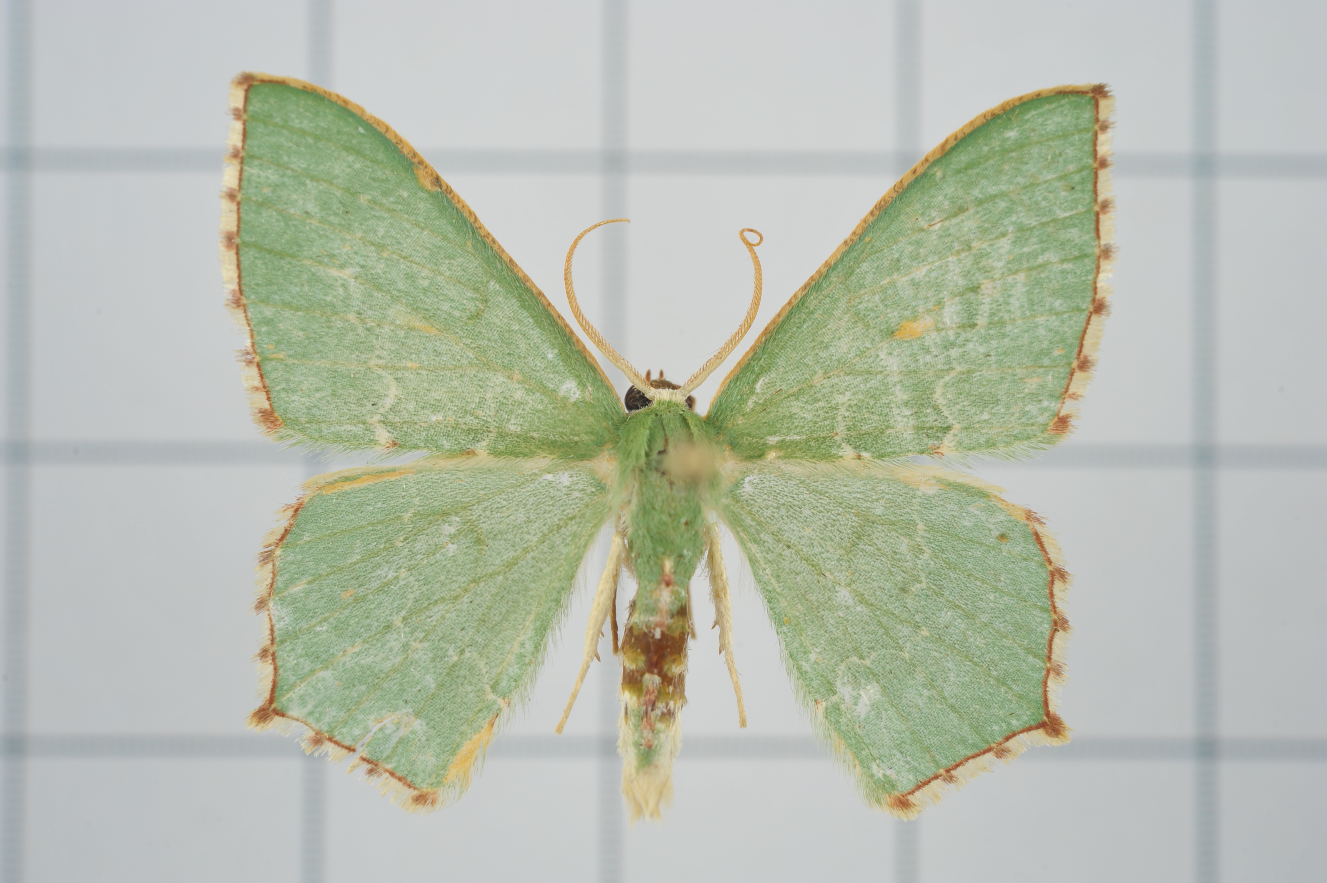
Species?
Hemistola simplex
